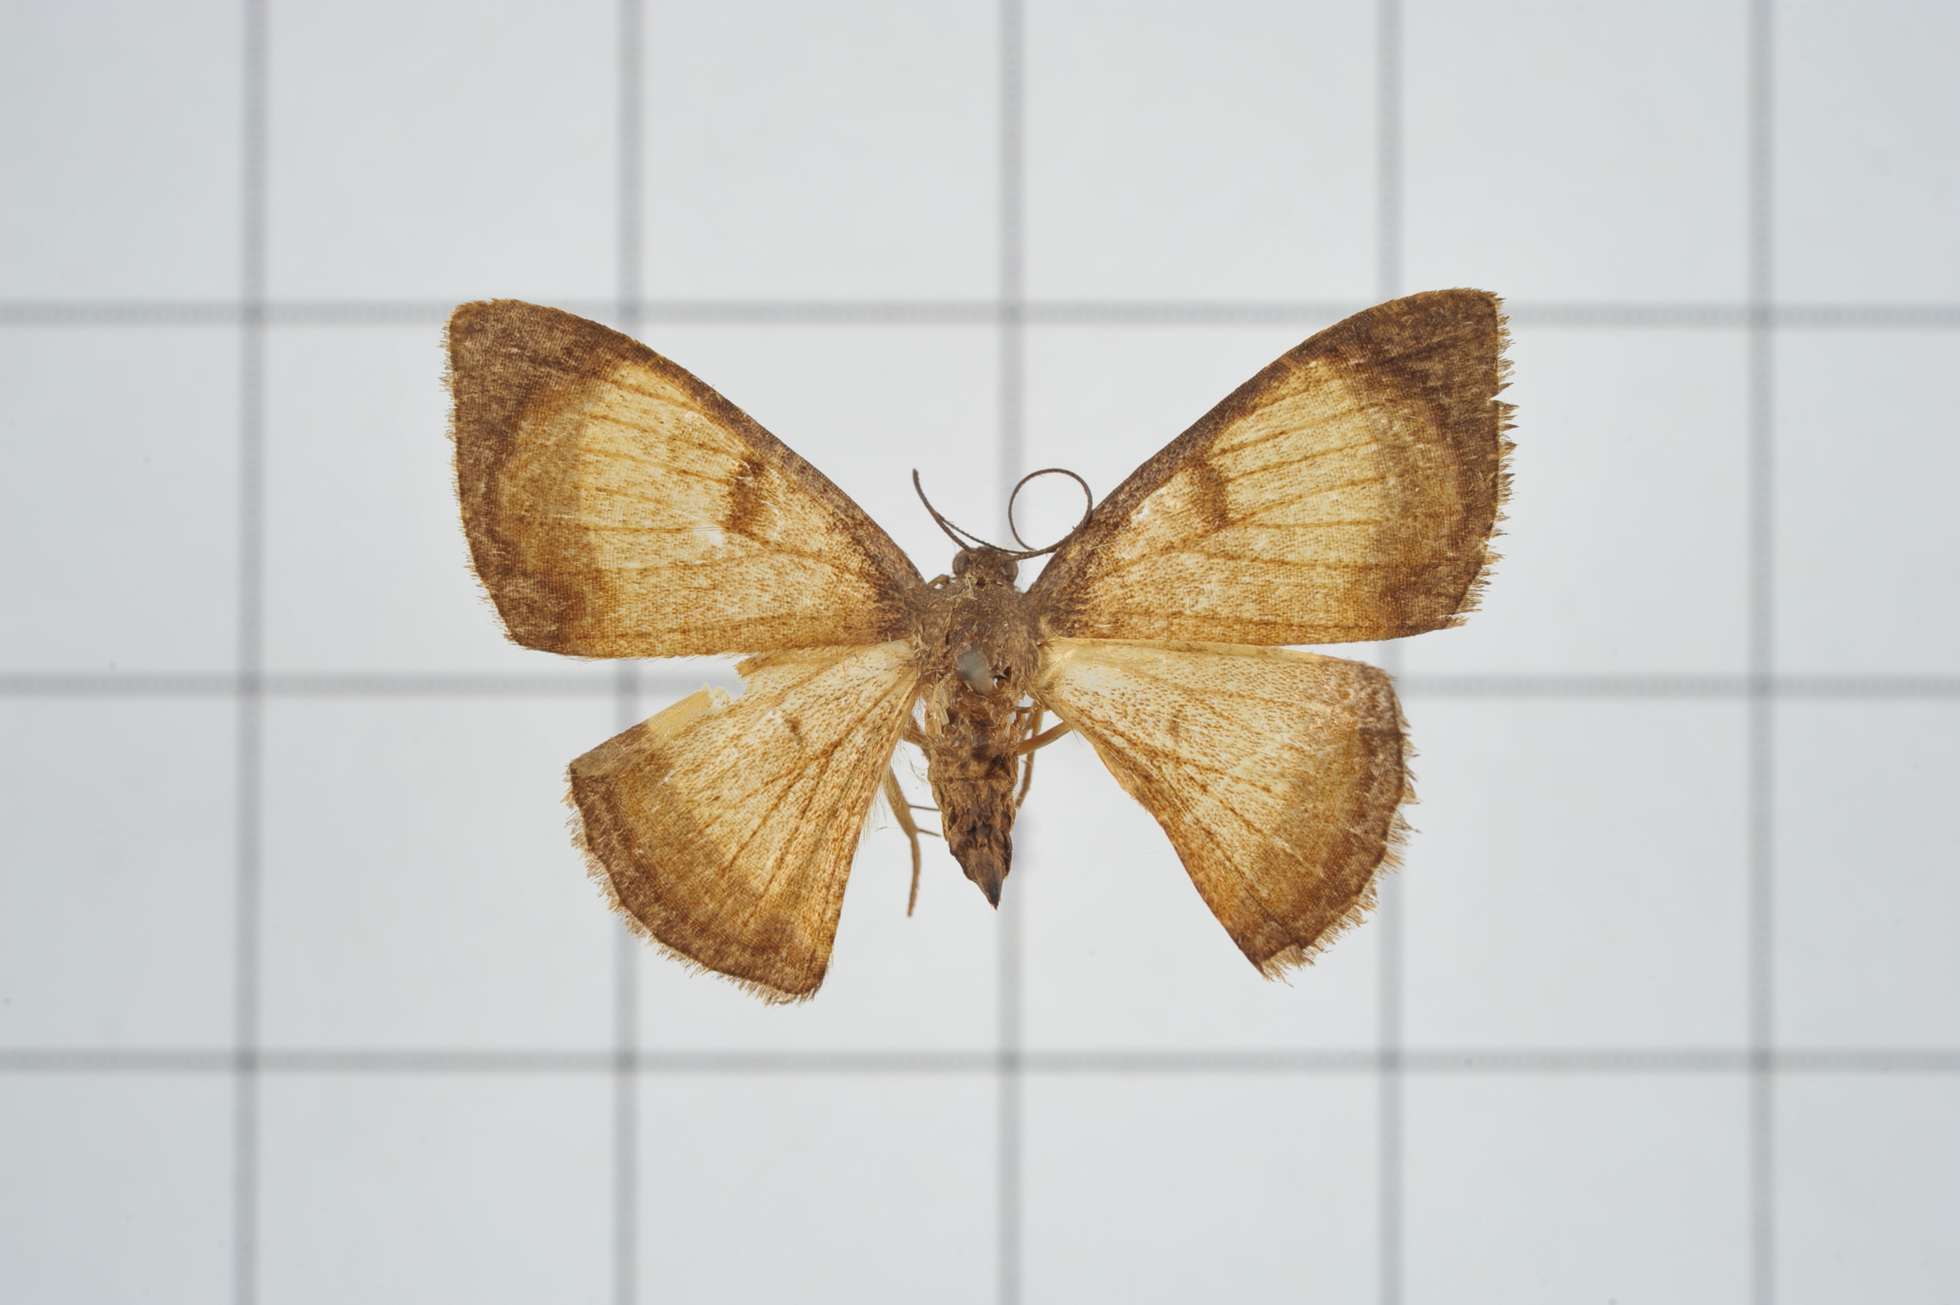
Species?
Hydatocapnia gemina
